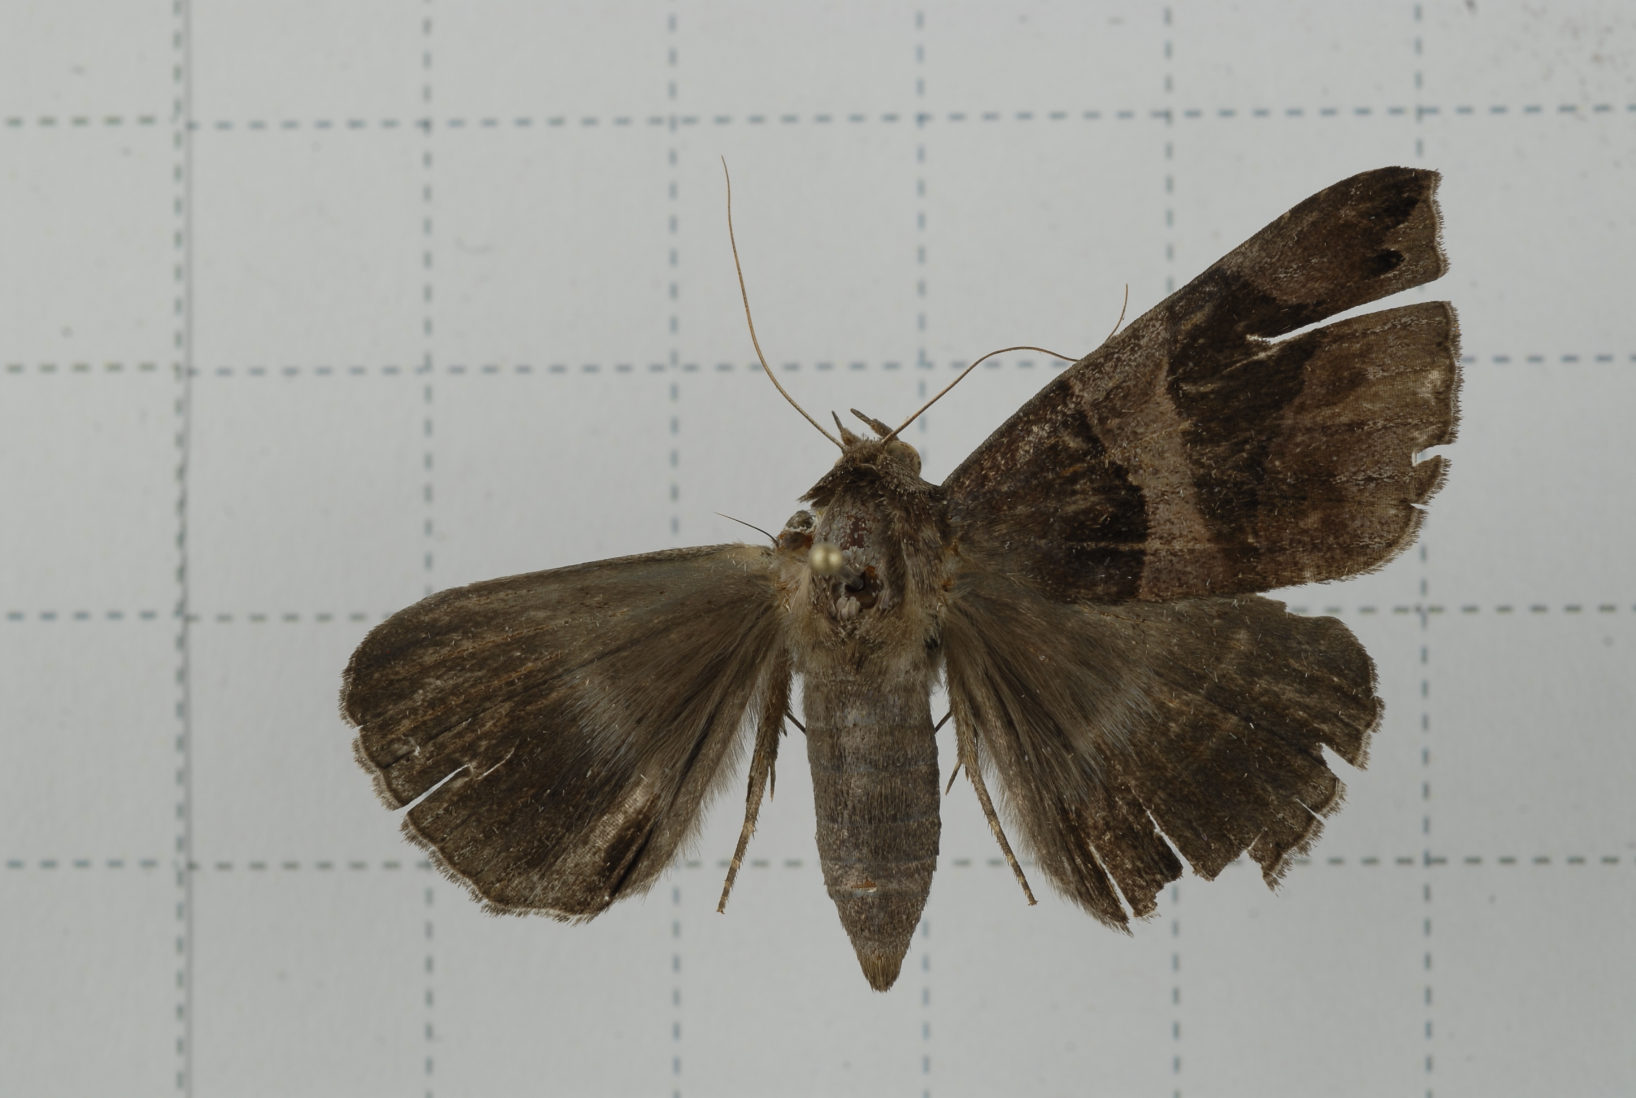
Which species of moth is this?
Bastilla arcuata
